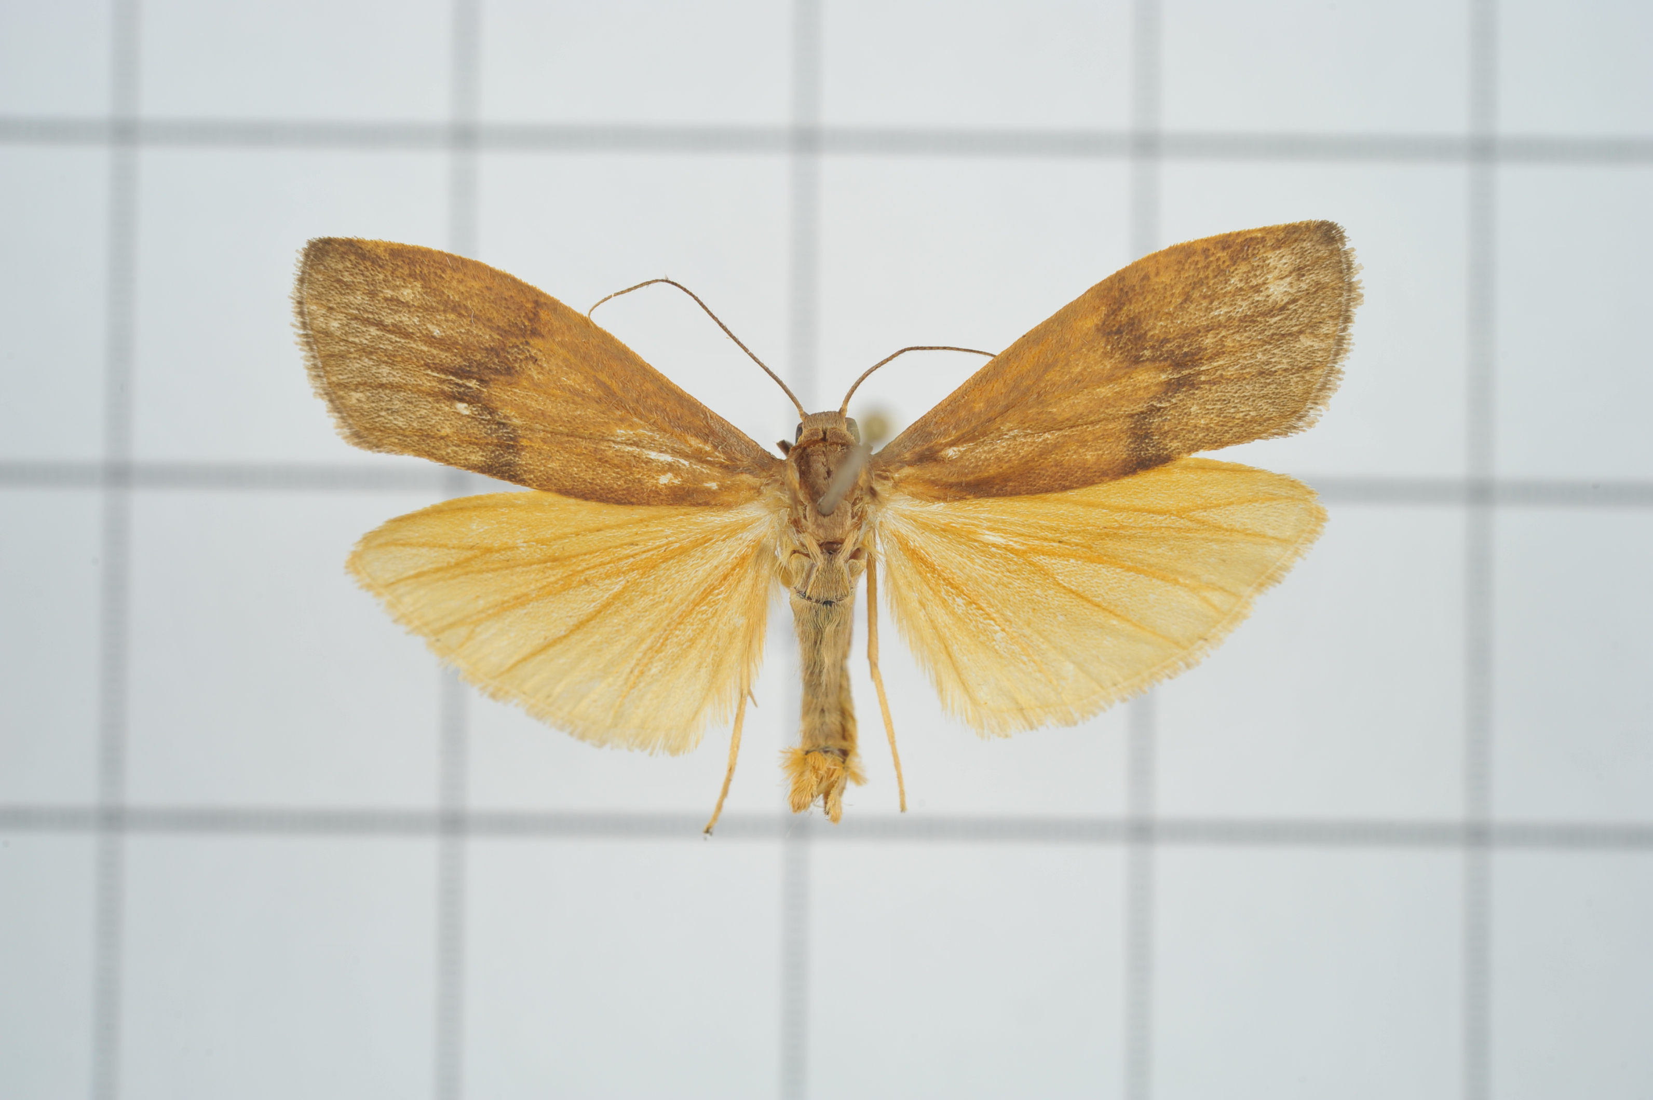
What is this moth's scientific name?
Teuloma tainebula
